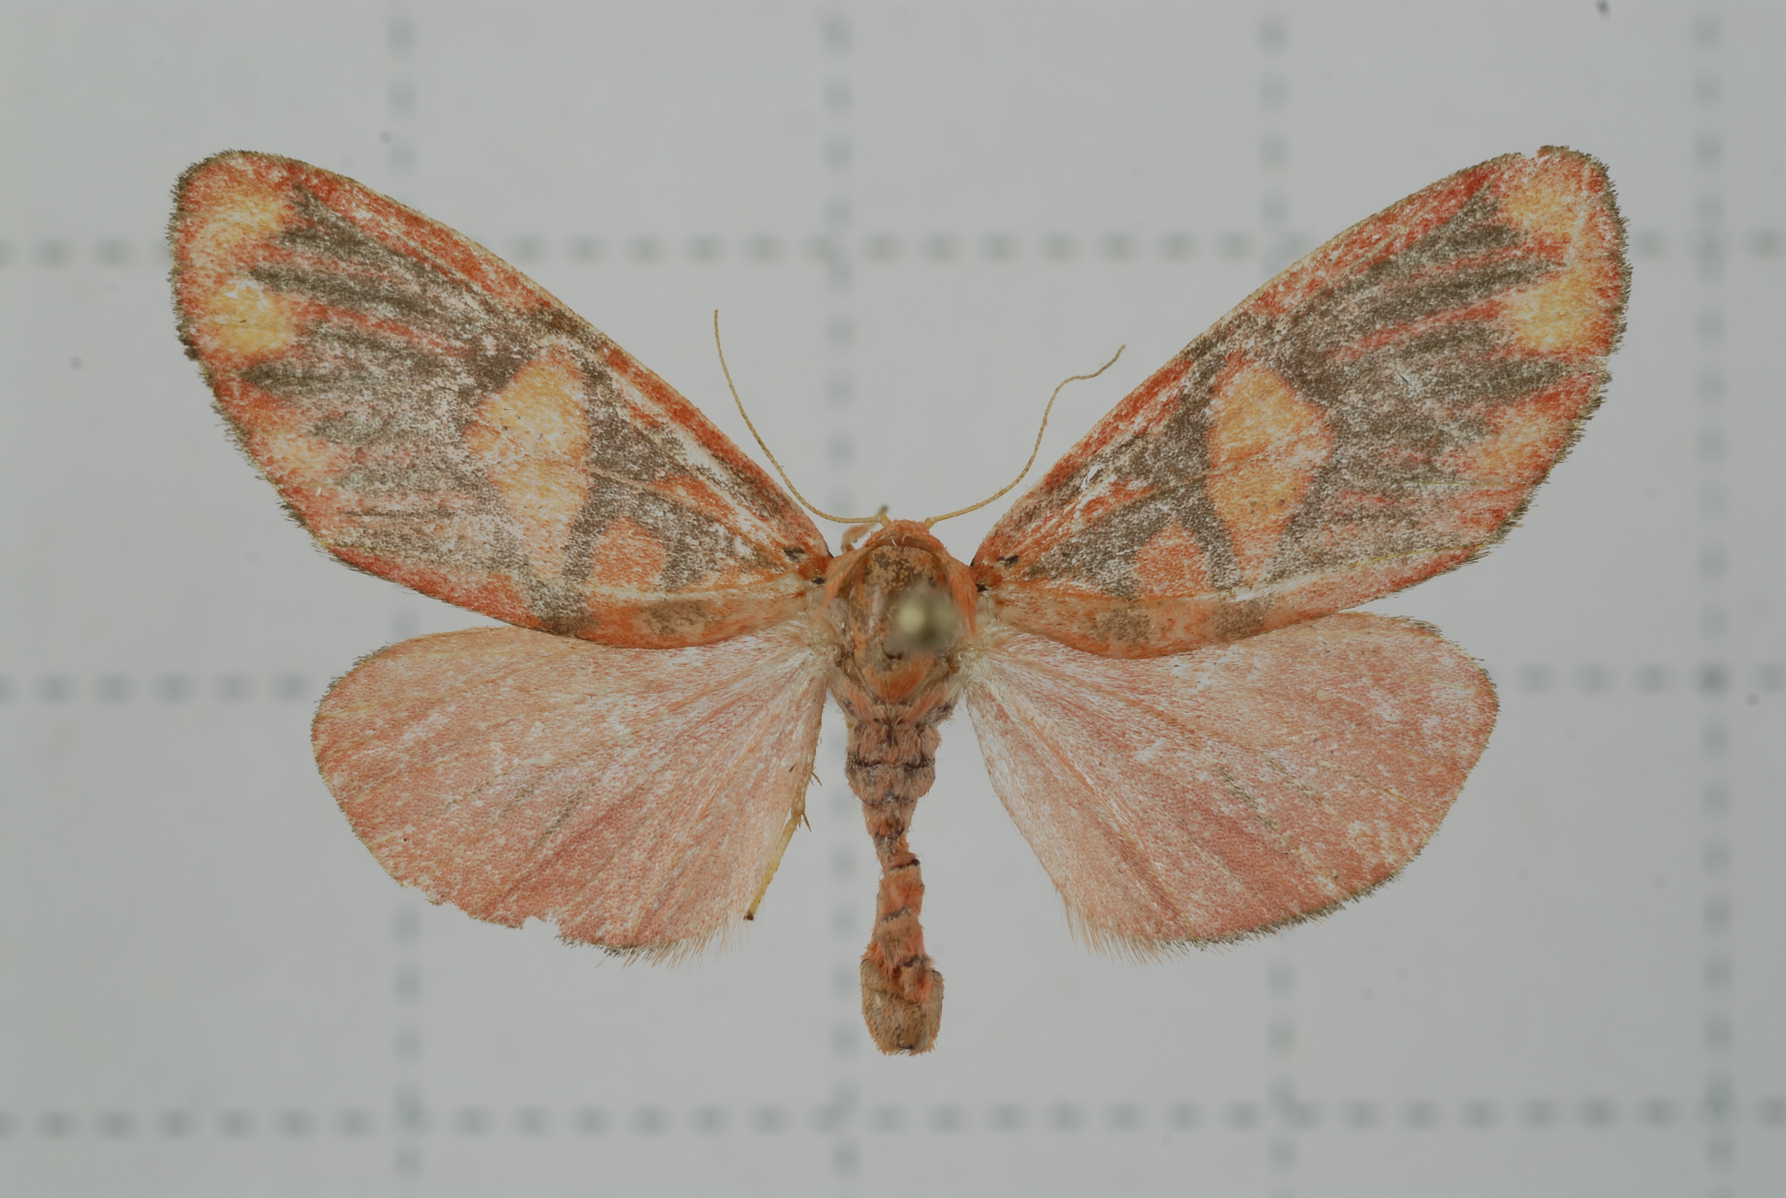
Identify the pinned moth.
Matsumursine horishanella
